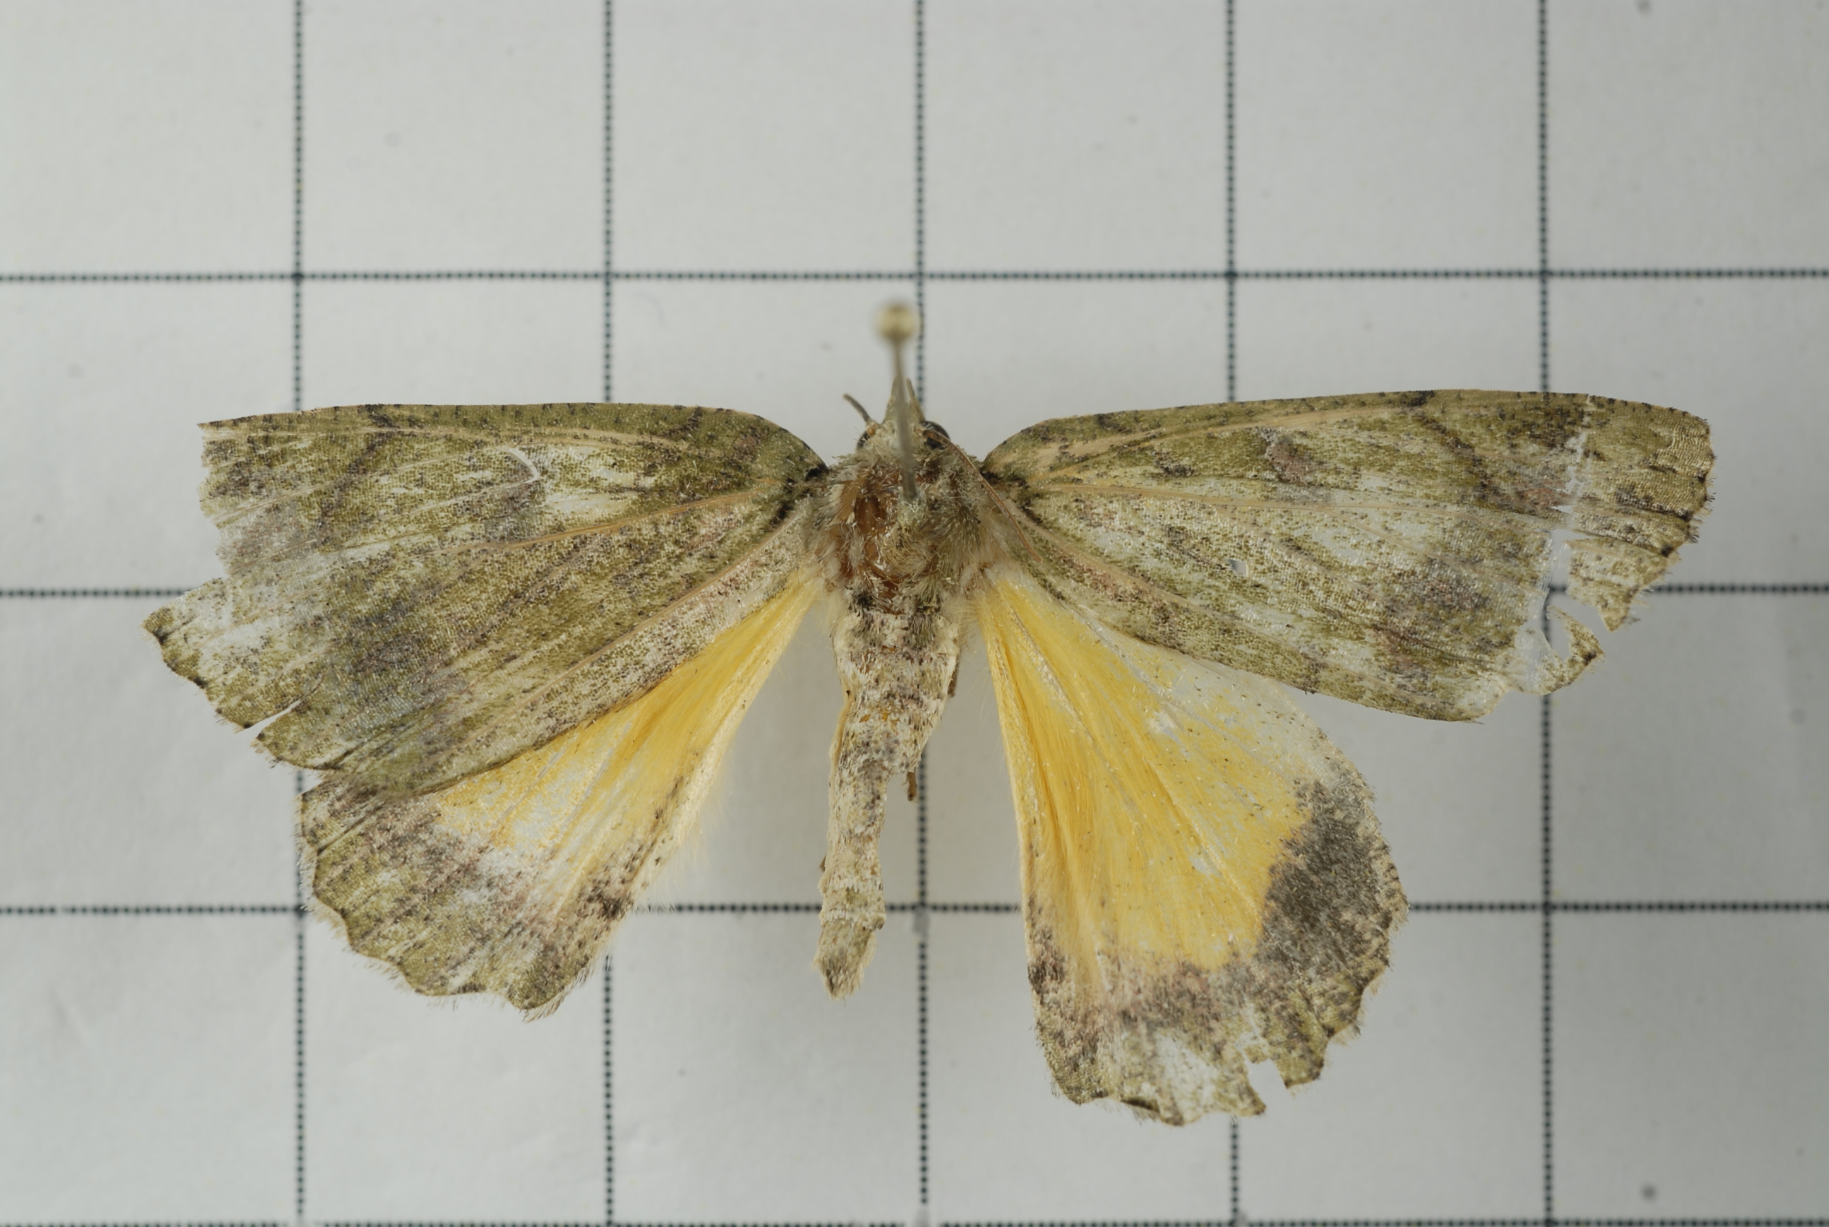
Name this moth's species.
Dindica polyphaenaria
